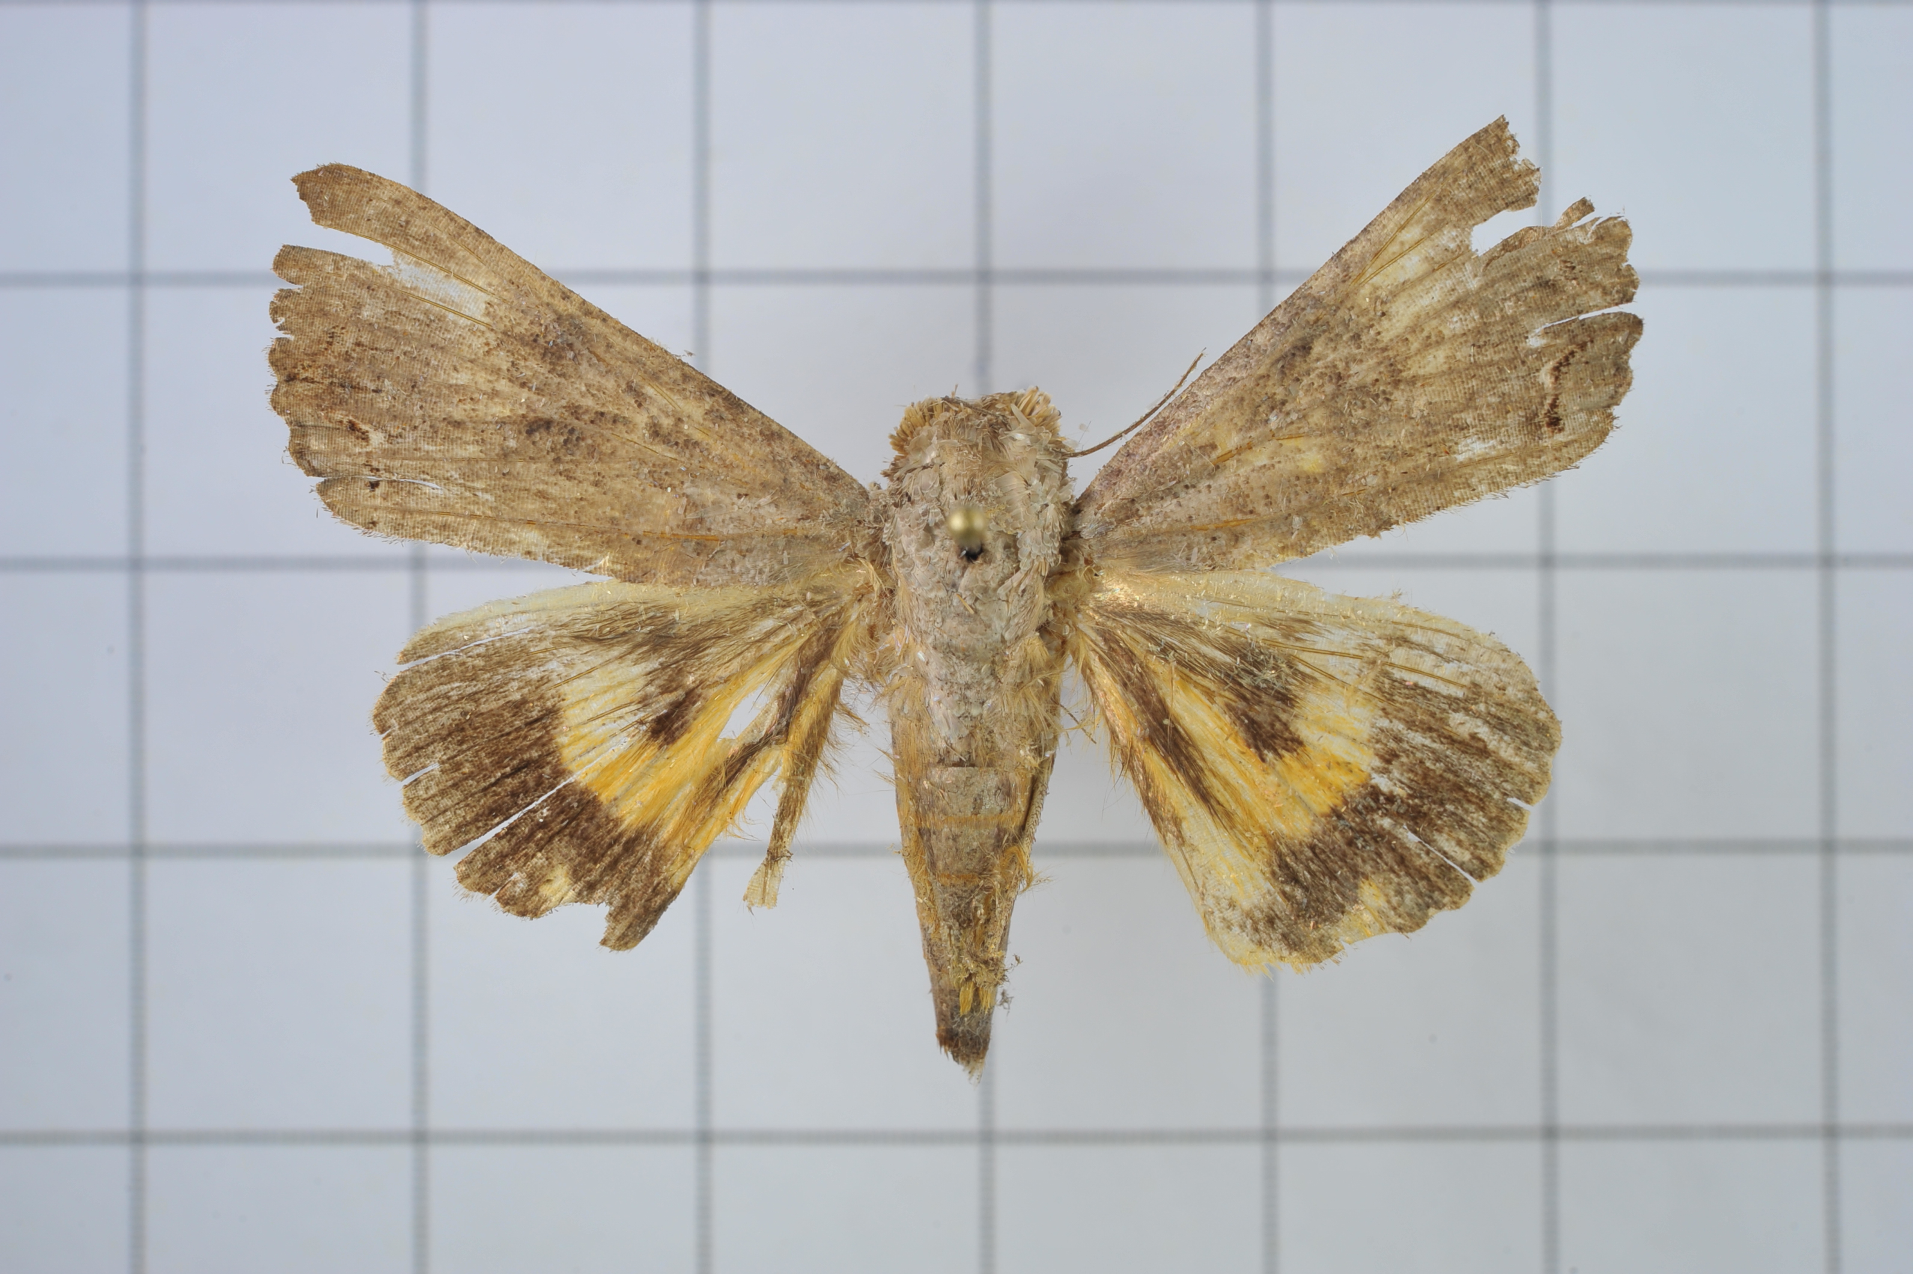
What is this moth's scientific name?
Hypocala deflorata deflorata
